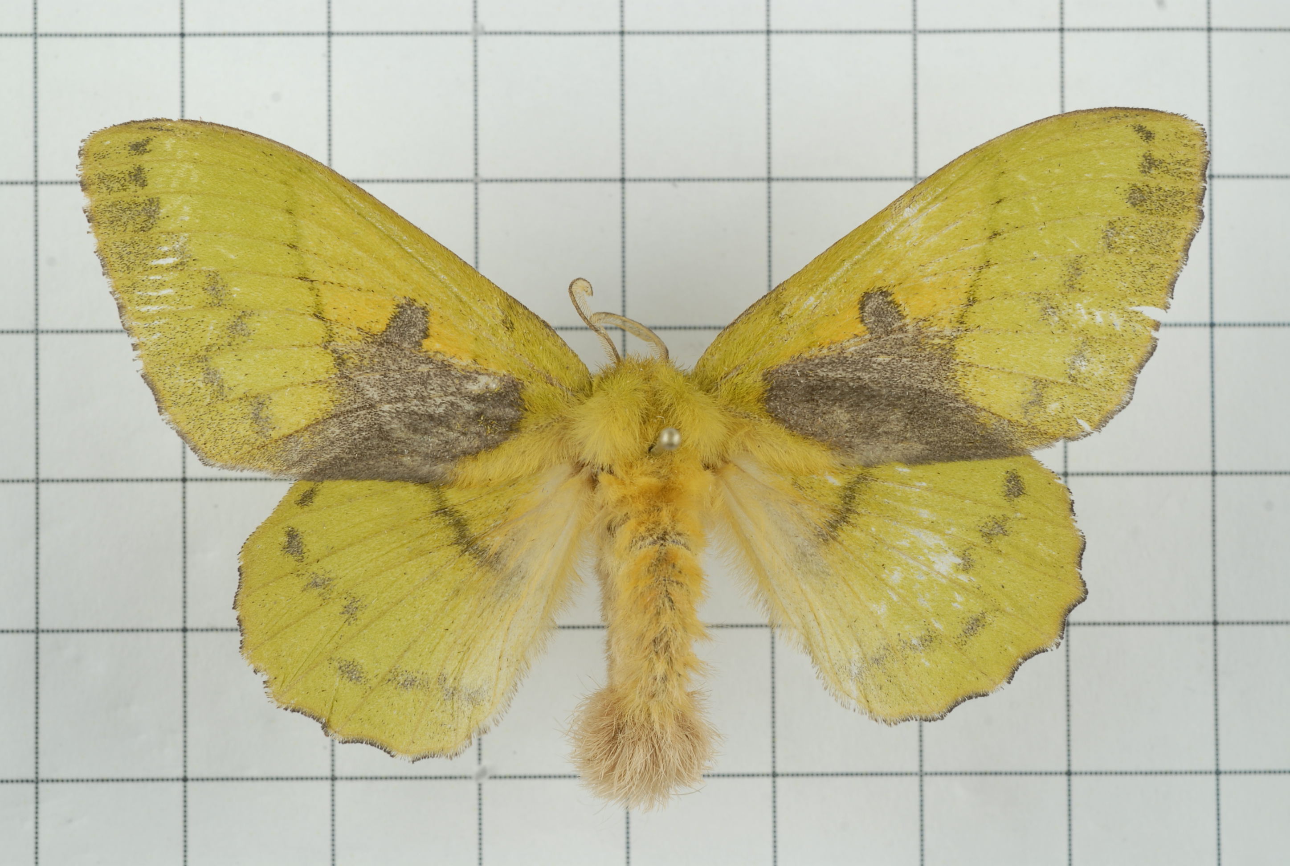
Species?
Trabala vishnou guttata
